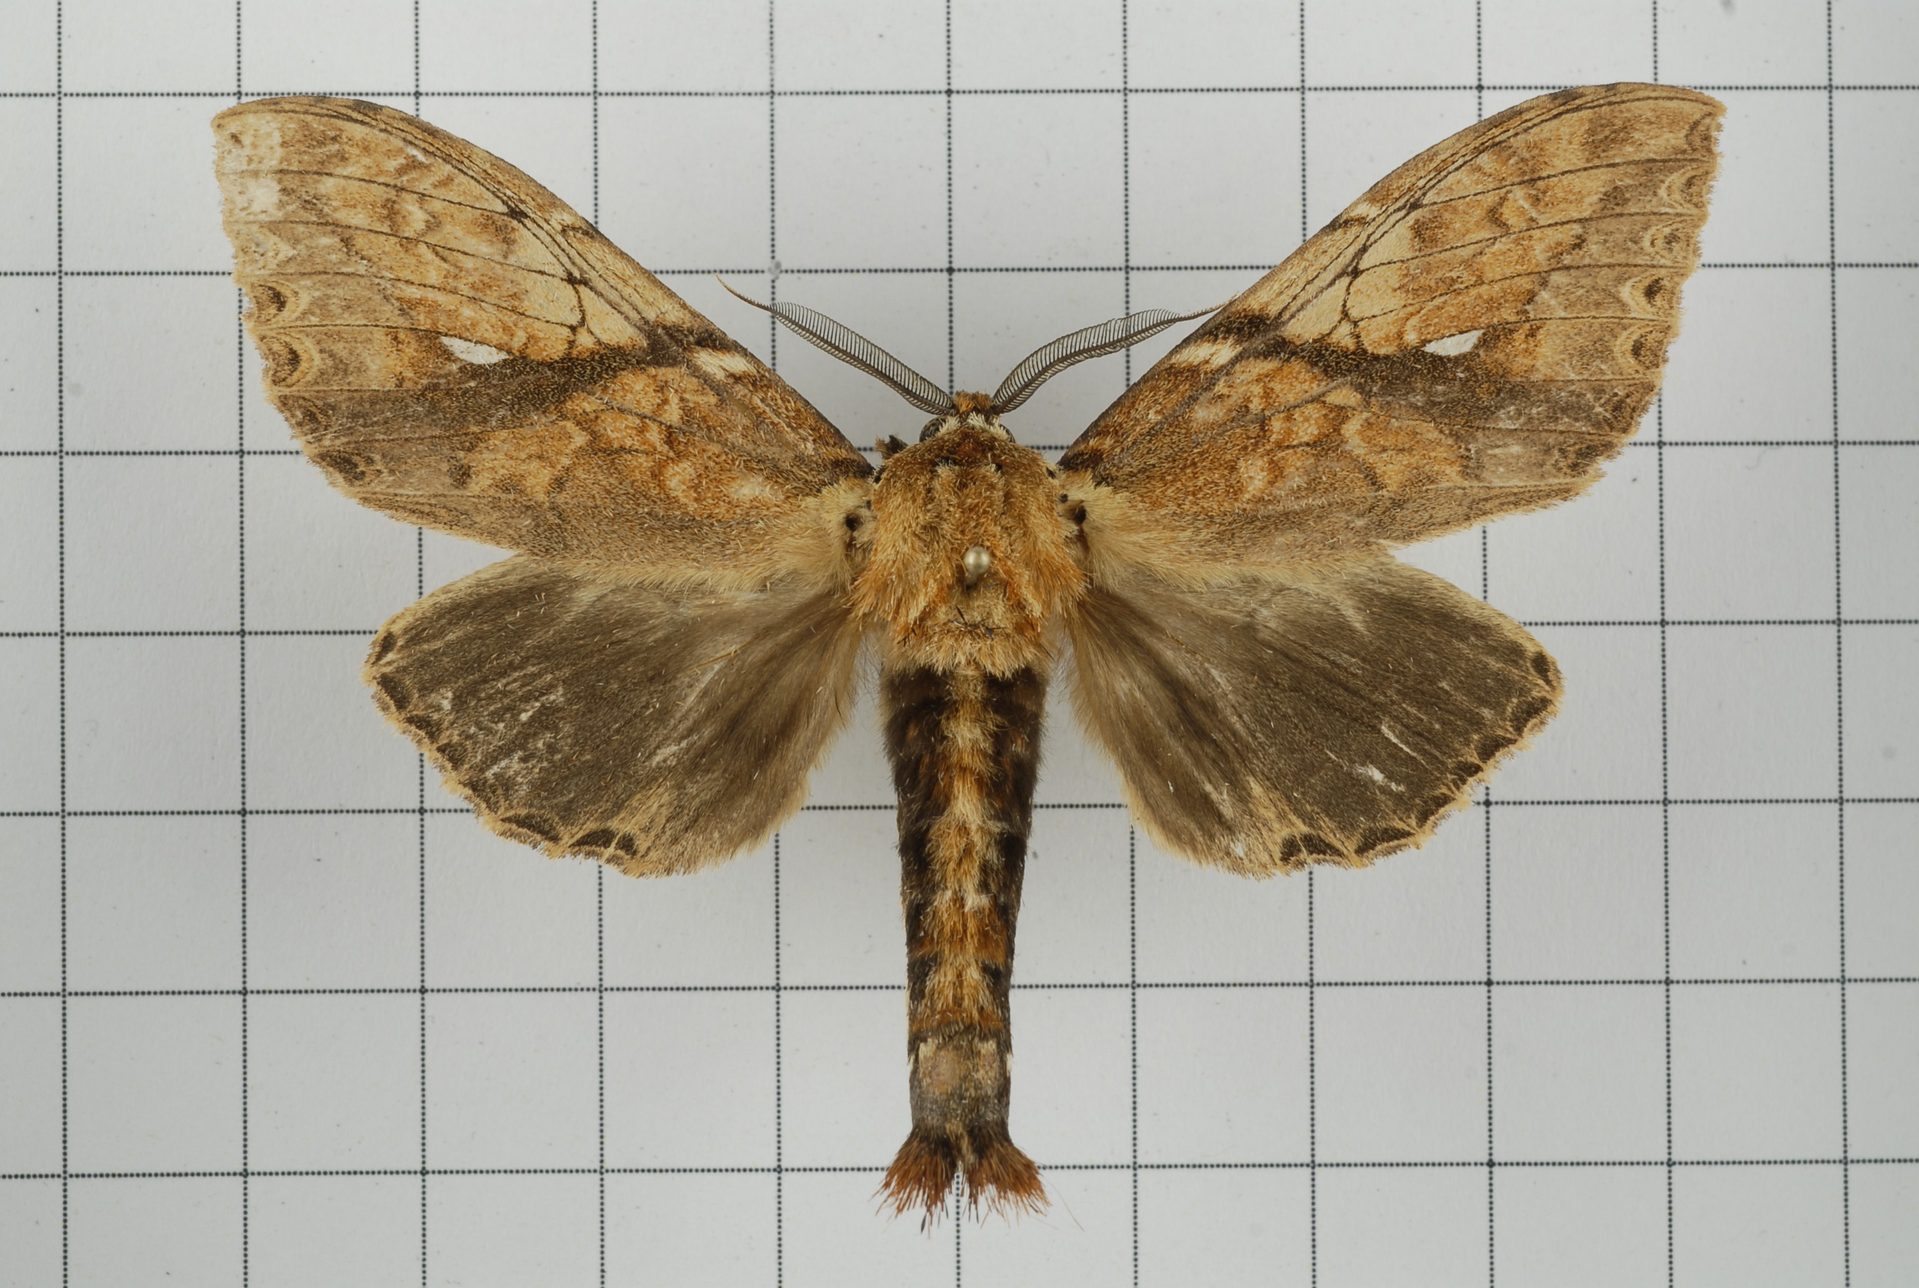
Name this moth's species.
Dudusa synopla
